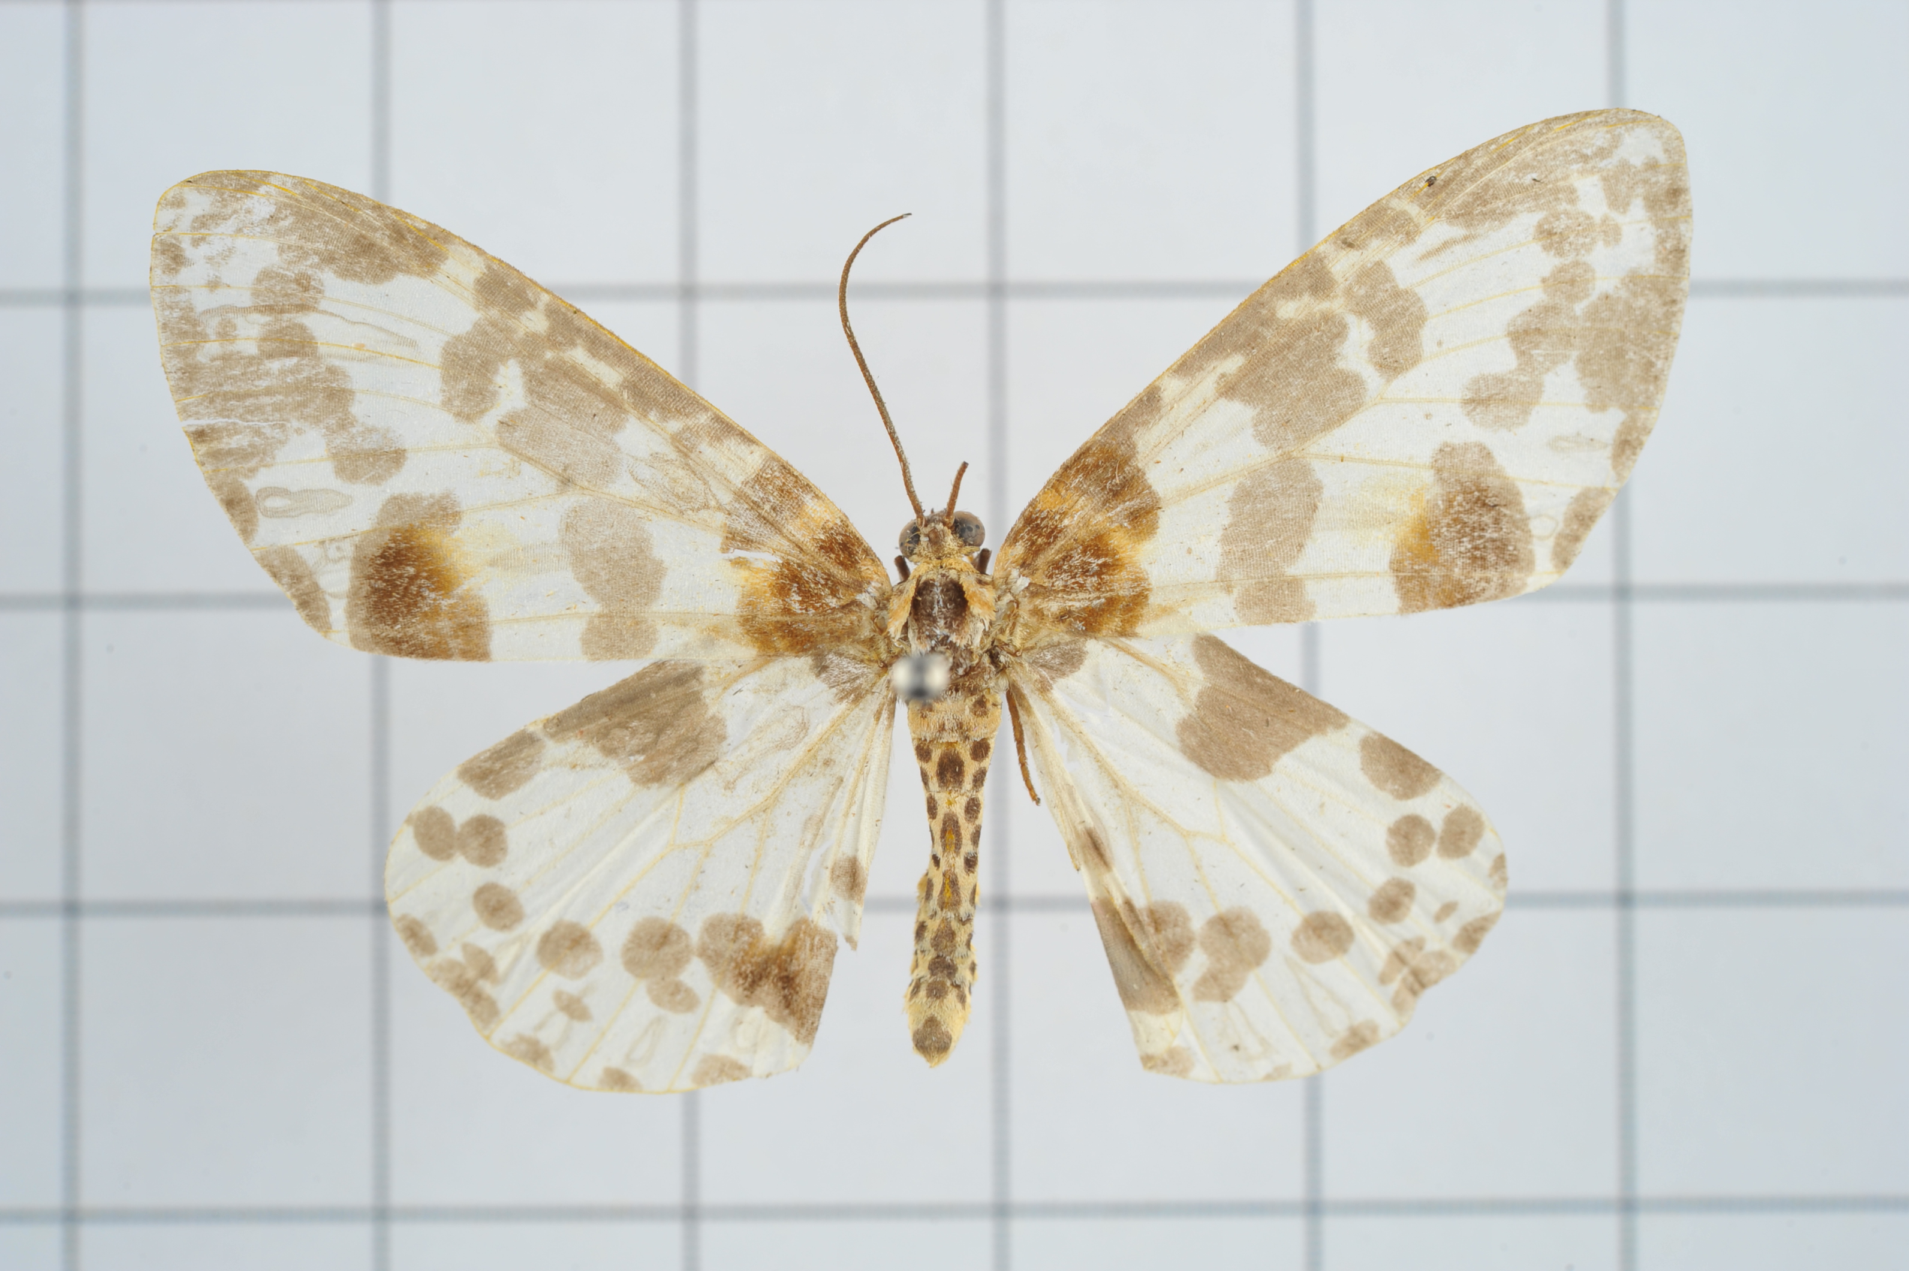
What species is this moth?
Abraxas formosilluminata
